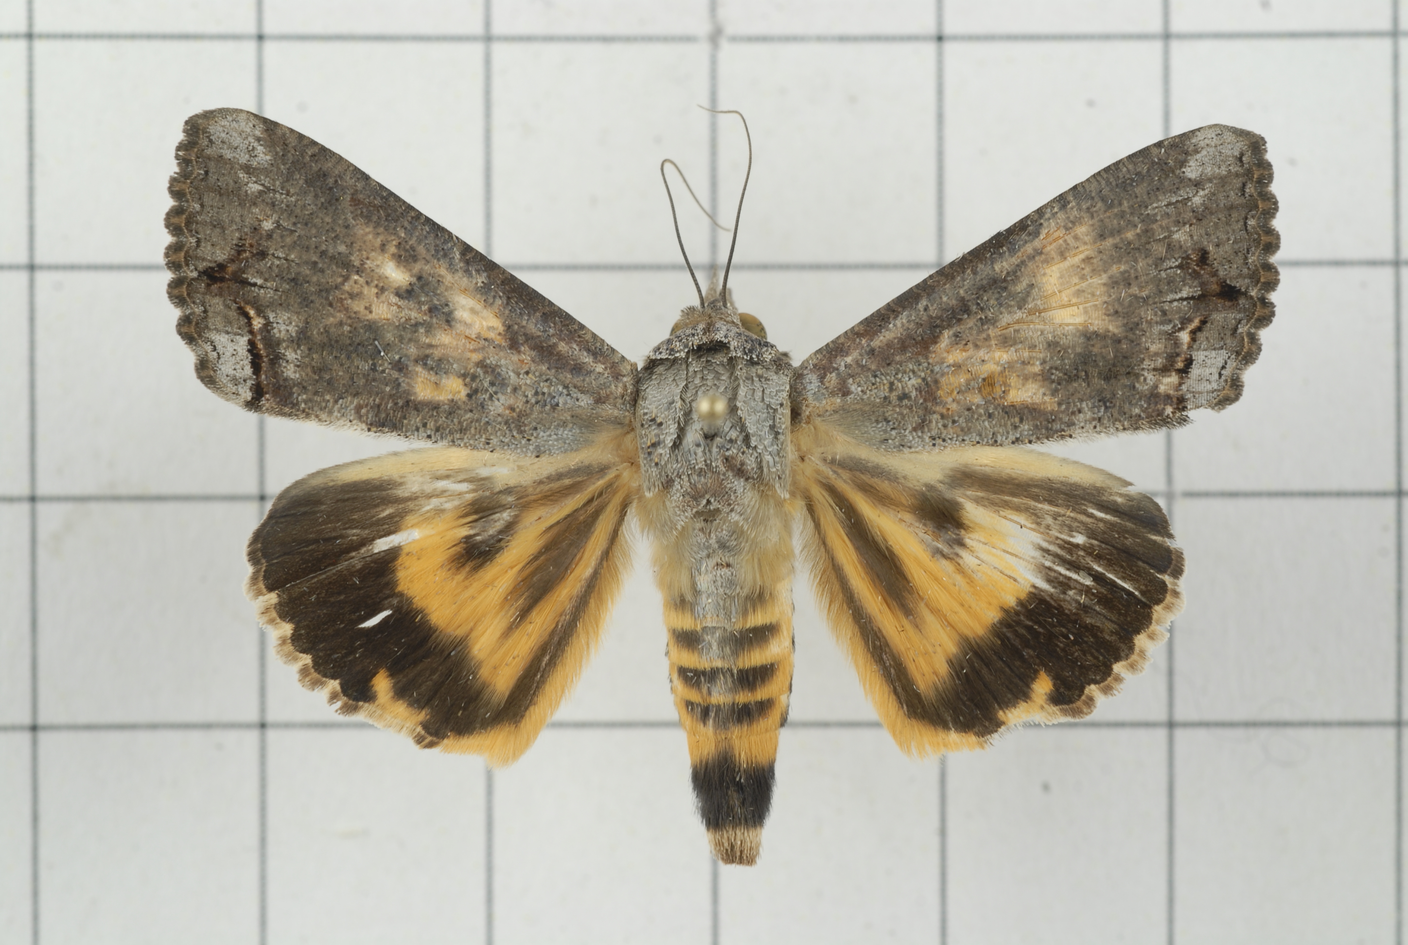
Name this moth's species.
Hypocala deflorata deflorata
